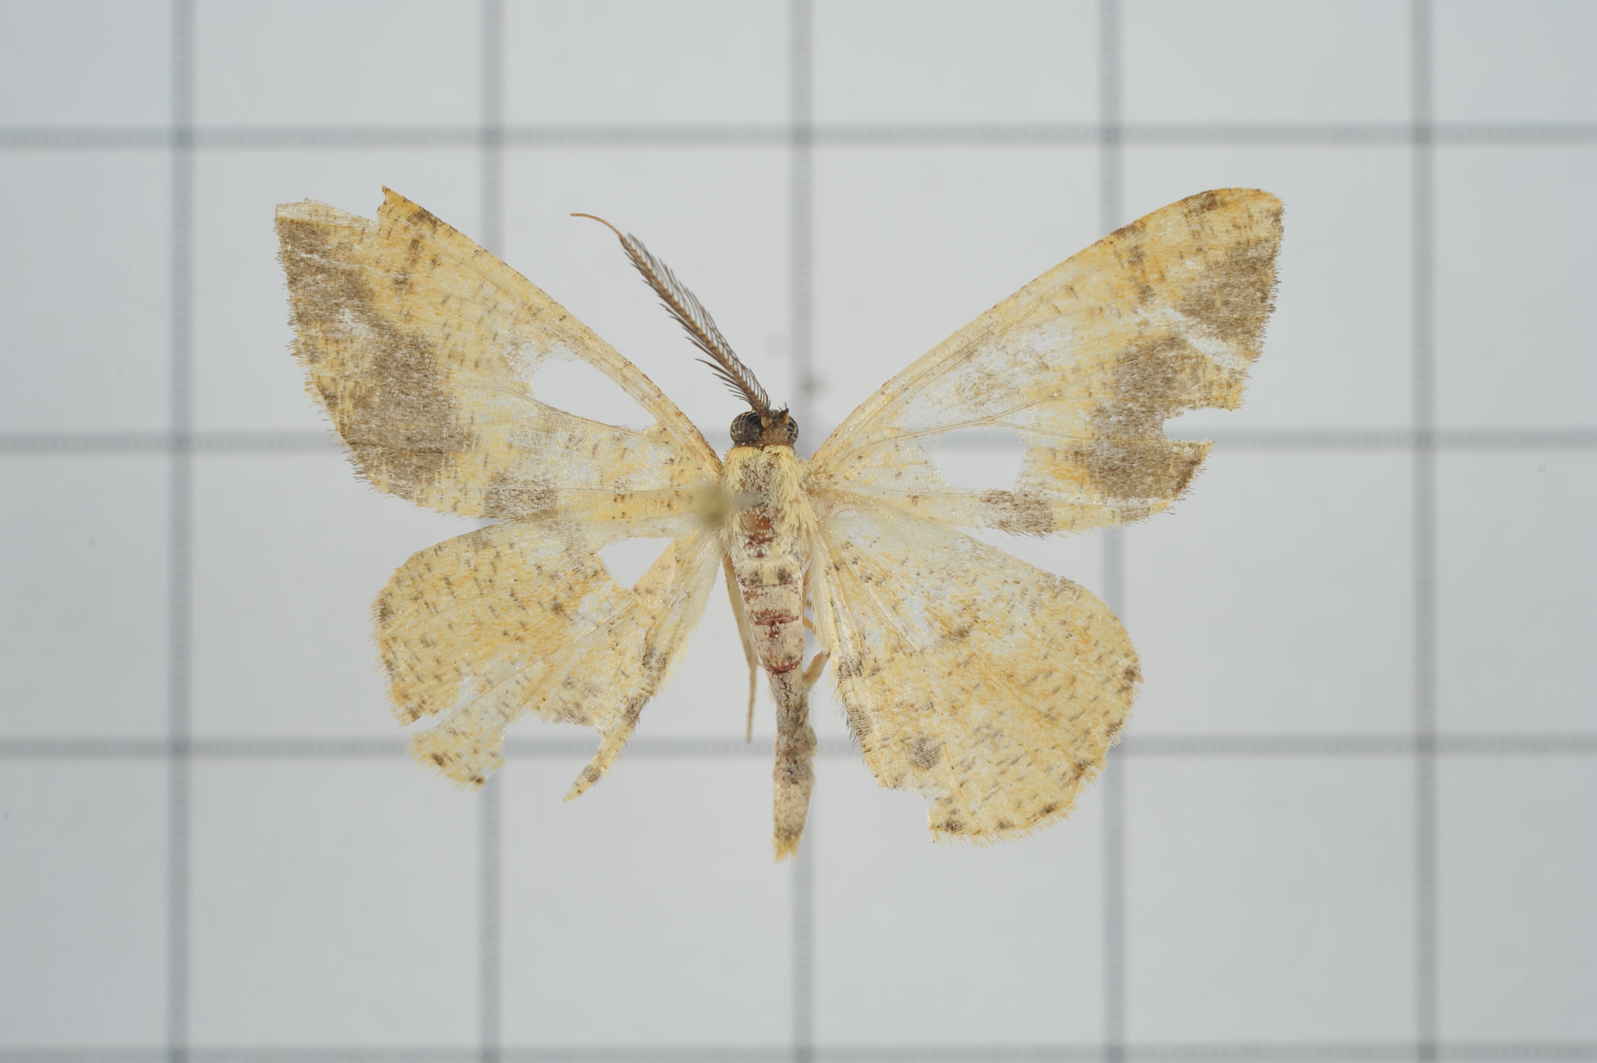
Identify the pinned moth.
Lophobates inchoata
